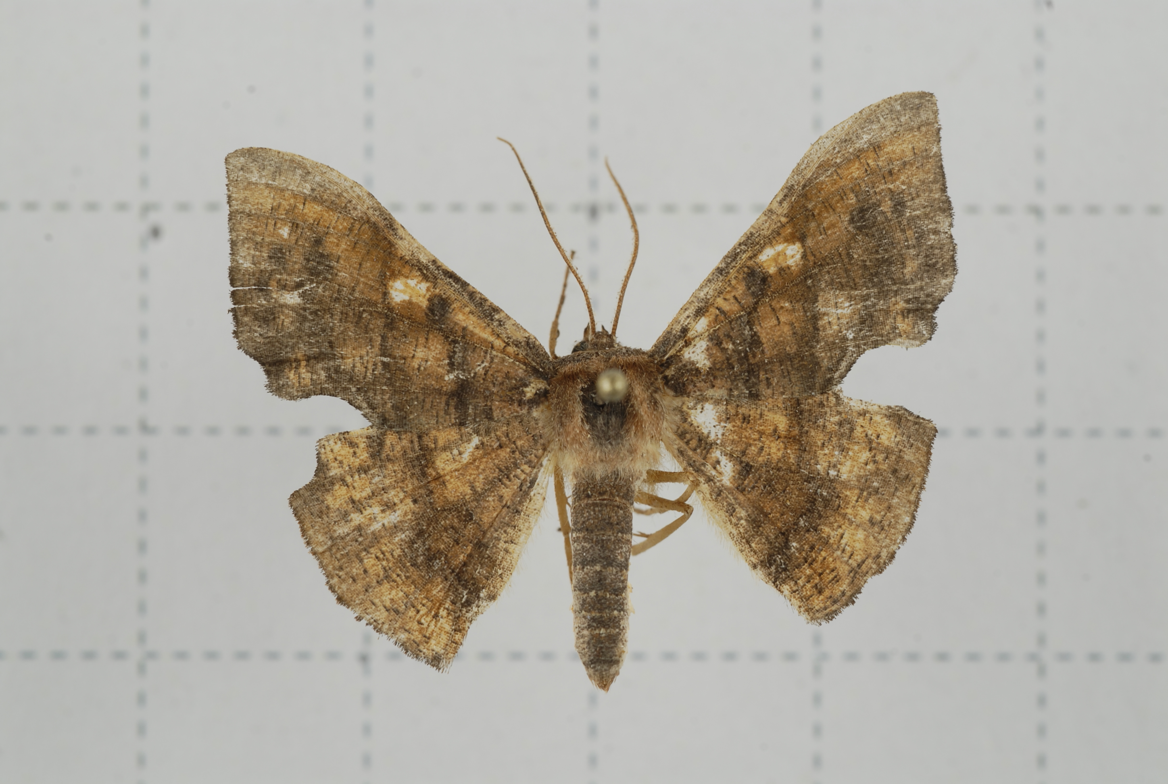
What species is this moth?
Fascellina chromataria
